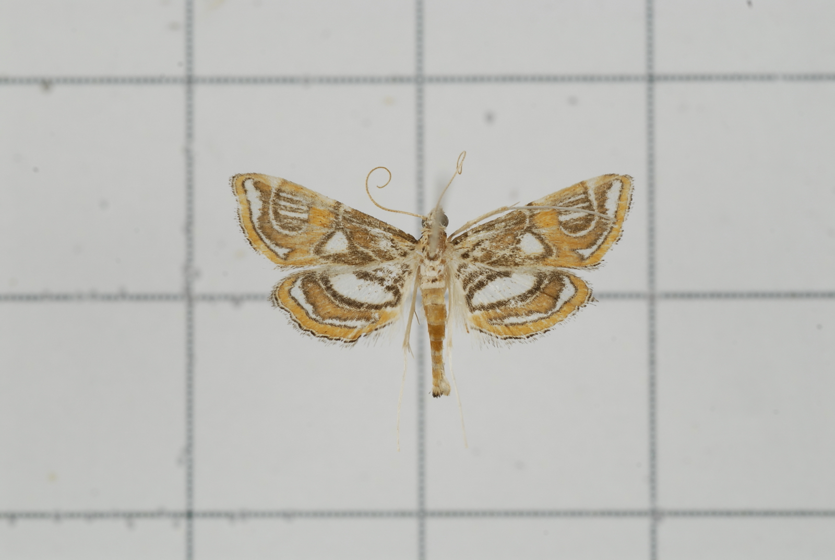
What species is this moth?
Paracymoriza cataclystalis
